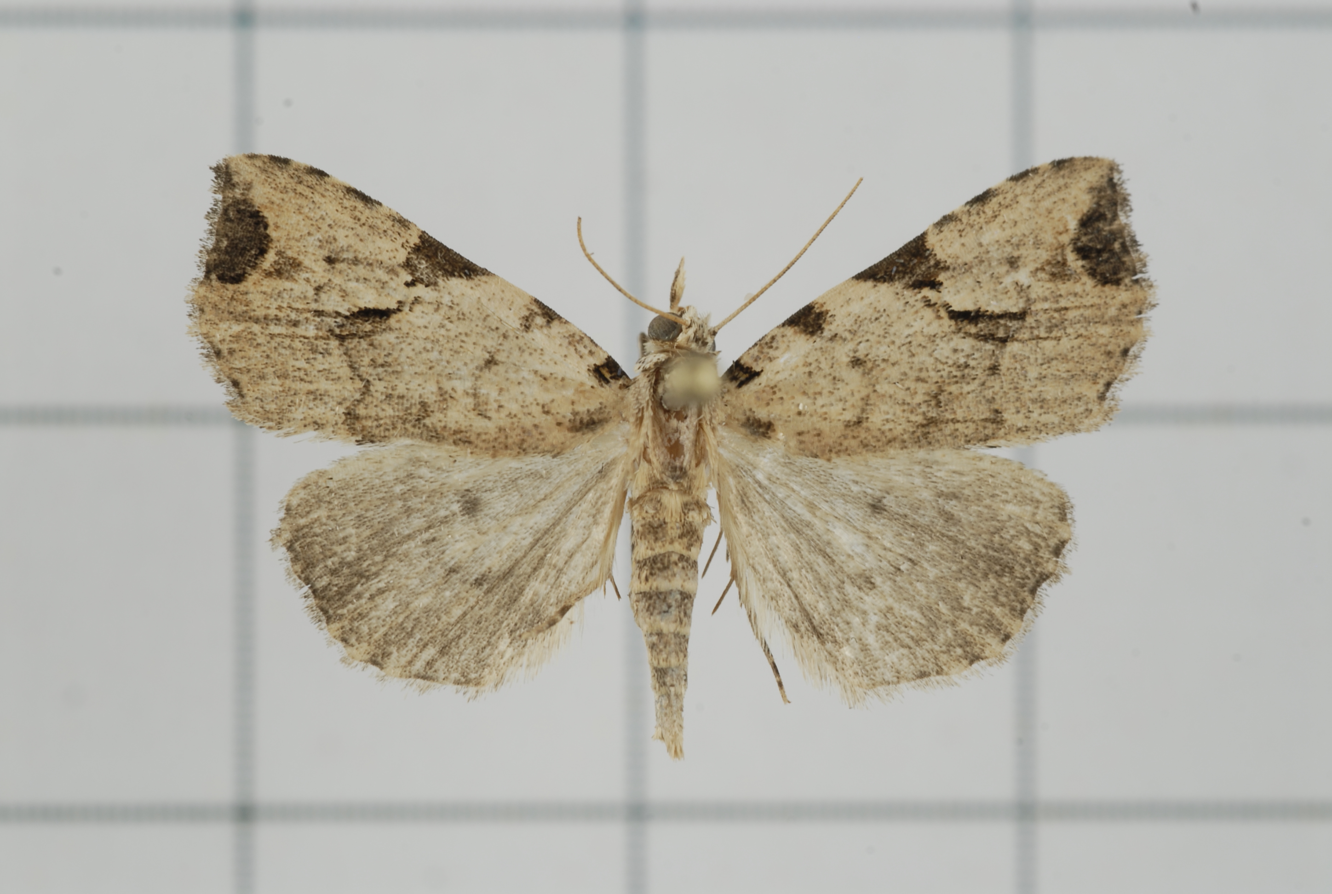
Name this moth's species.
Oglasa costimacula
